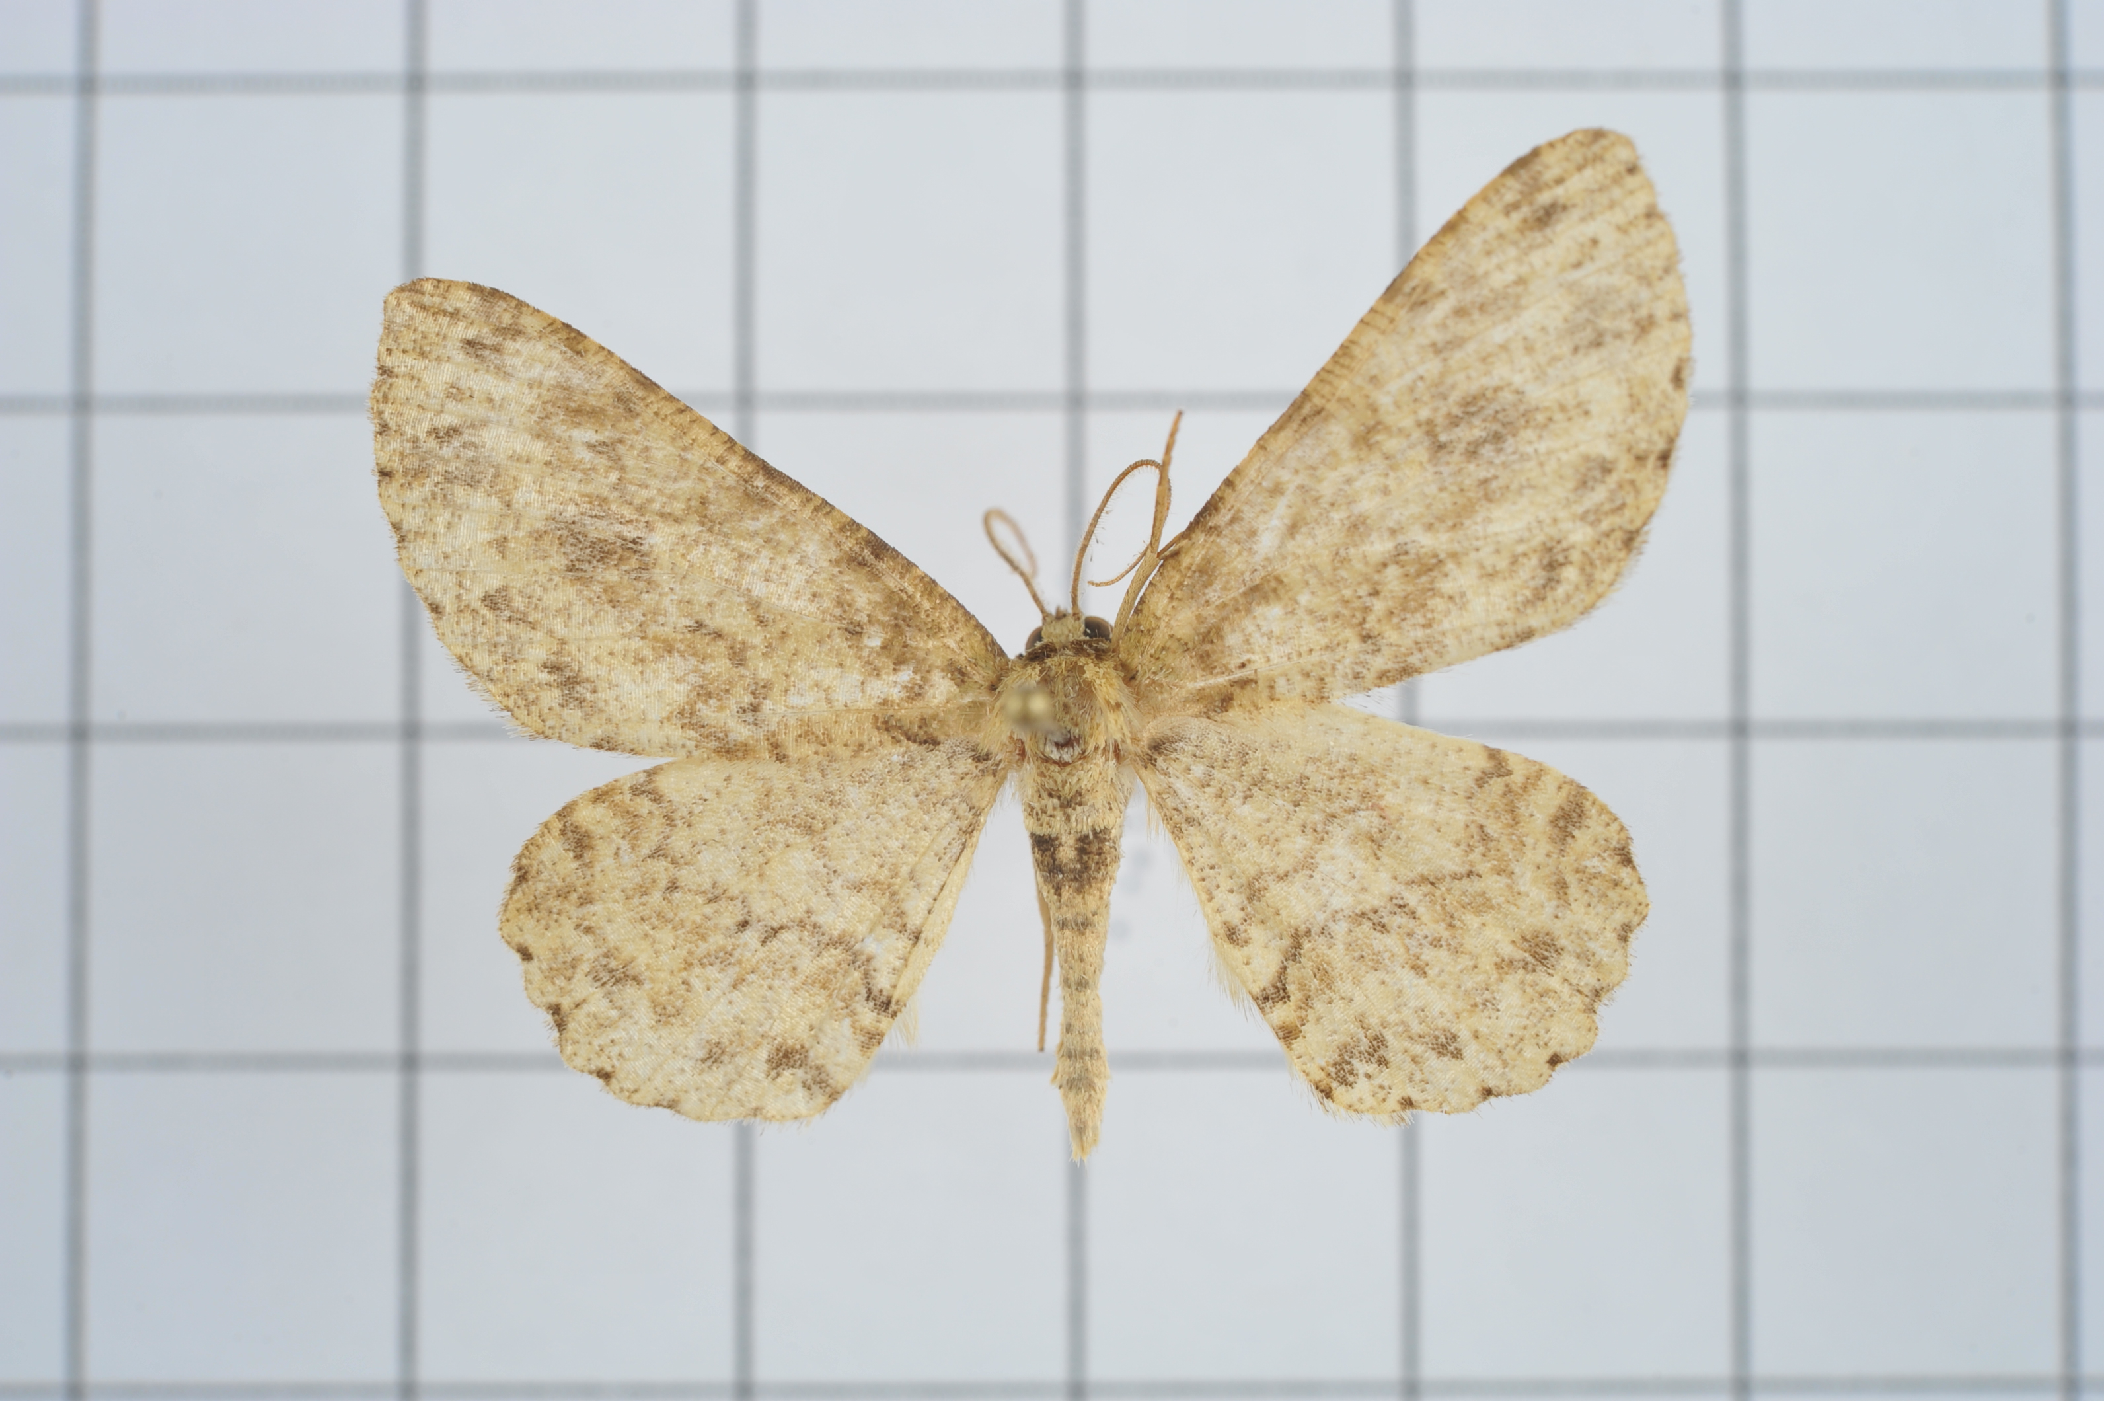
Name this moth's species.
Ectropis excellens
